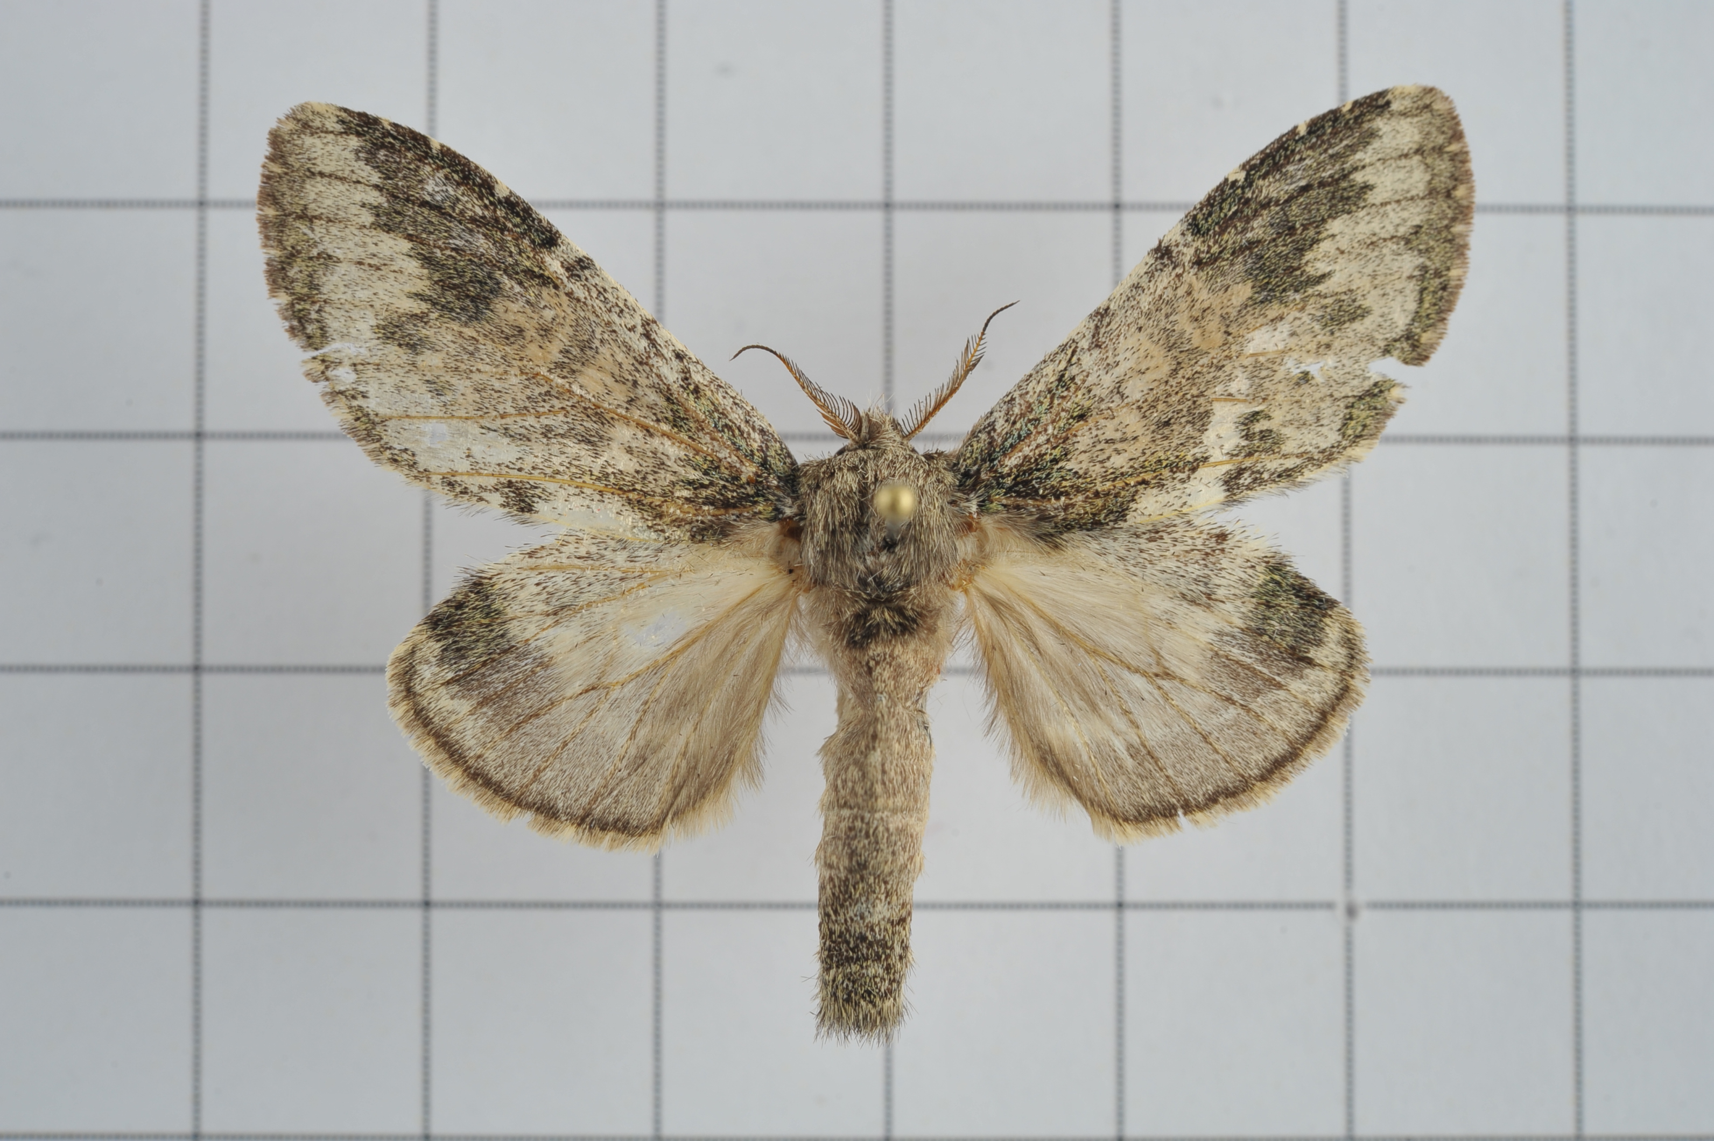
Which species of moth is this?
Syntypistis umbrosa
